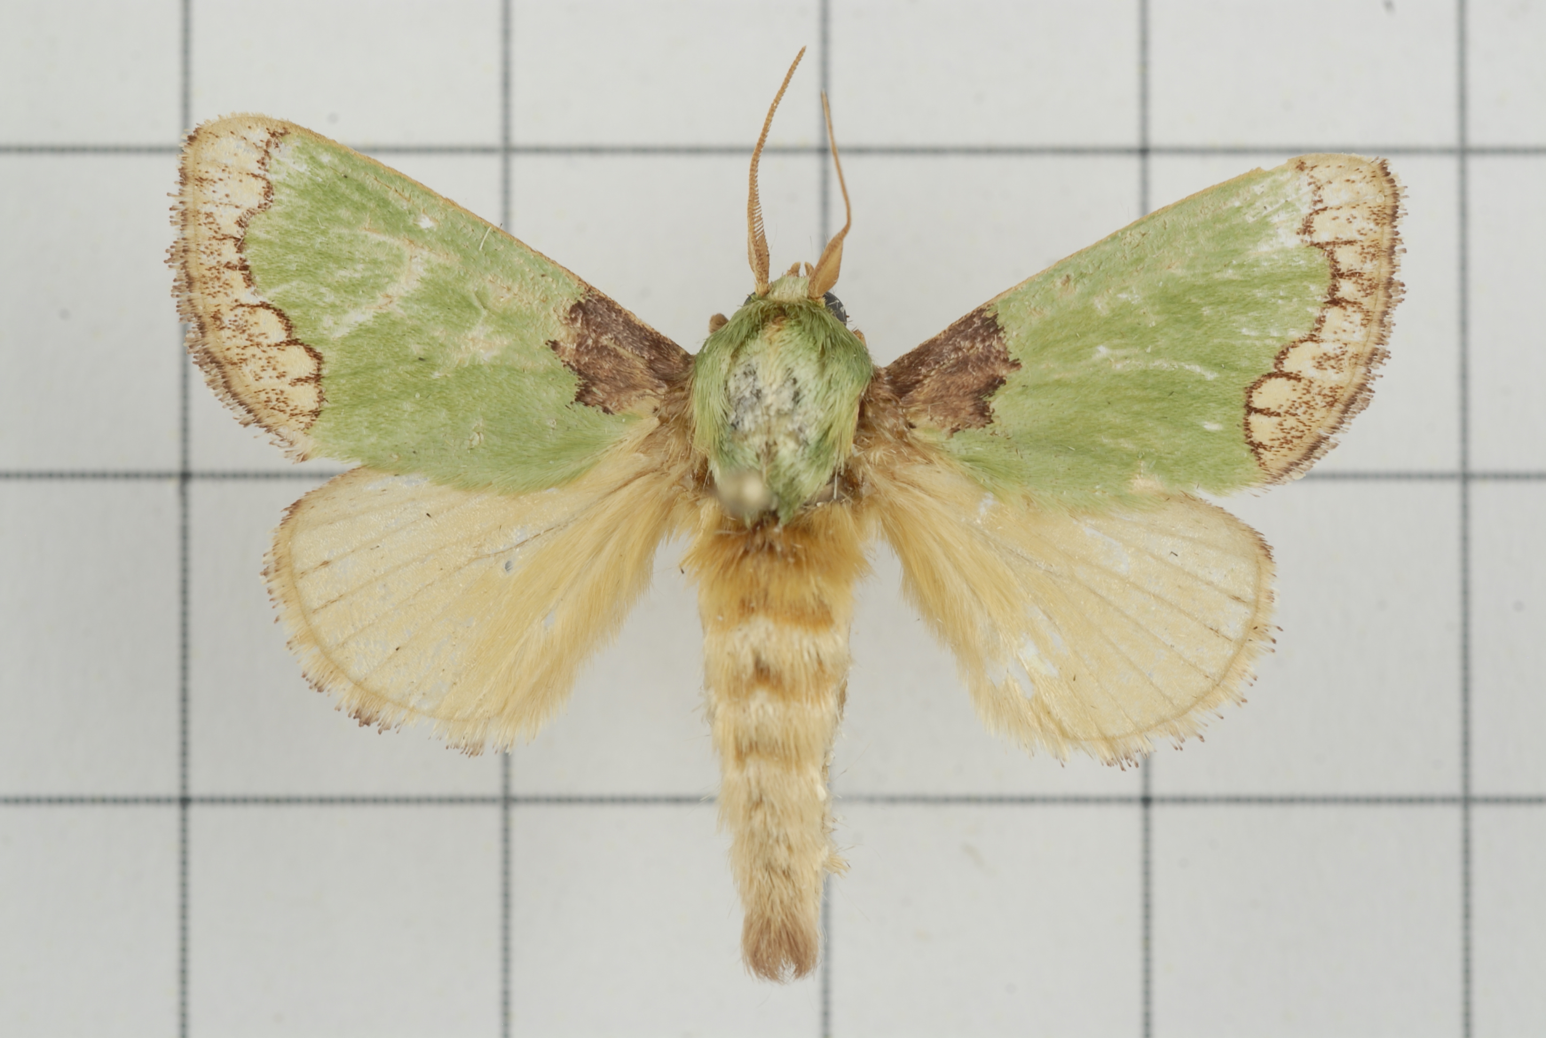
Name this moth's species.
Parasa consocia
